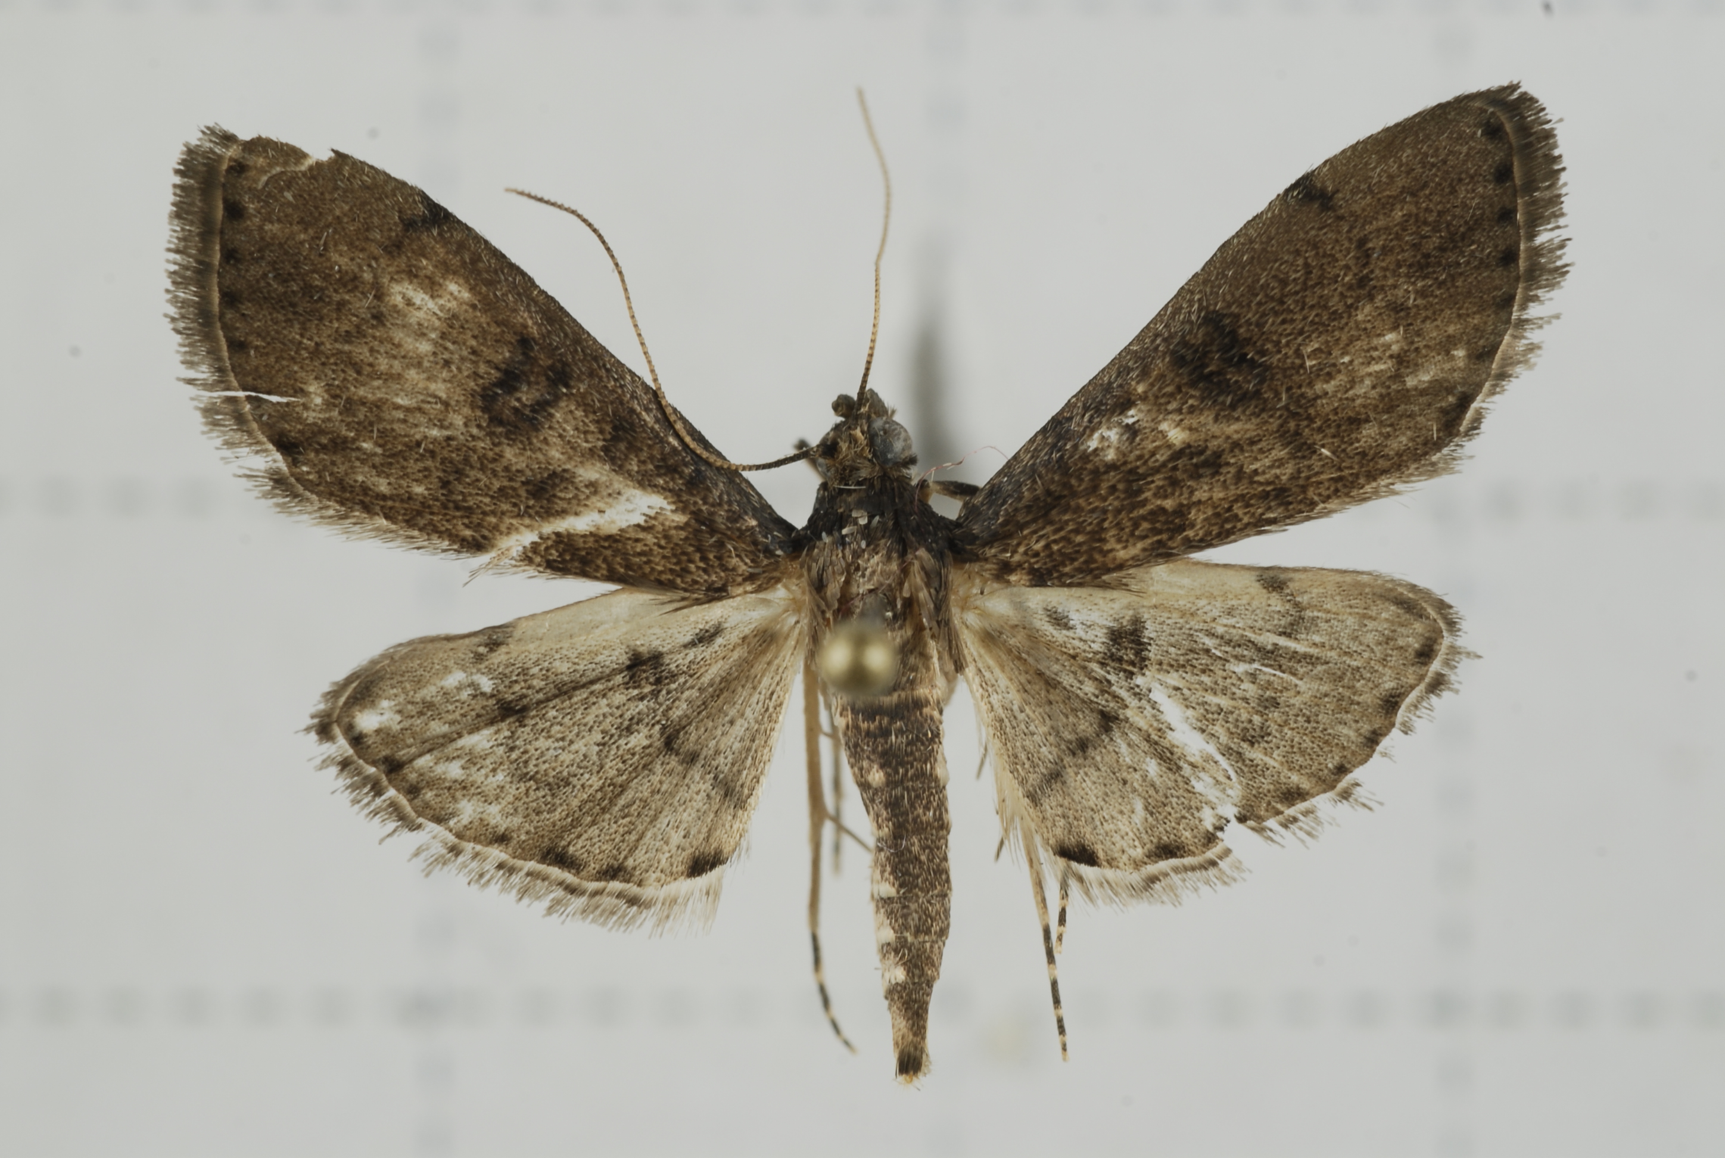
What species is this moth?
Nacoleia charesalis
